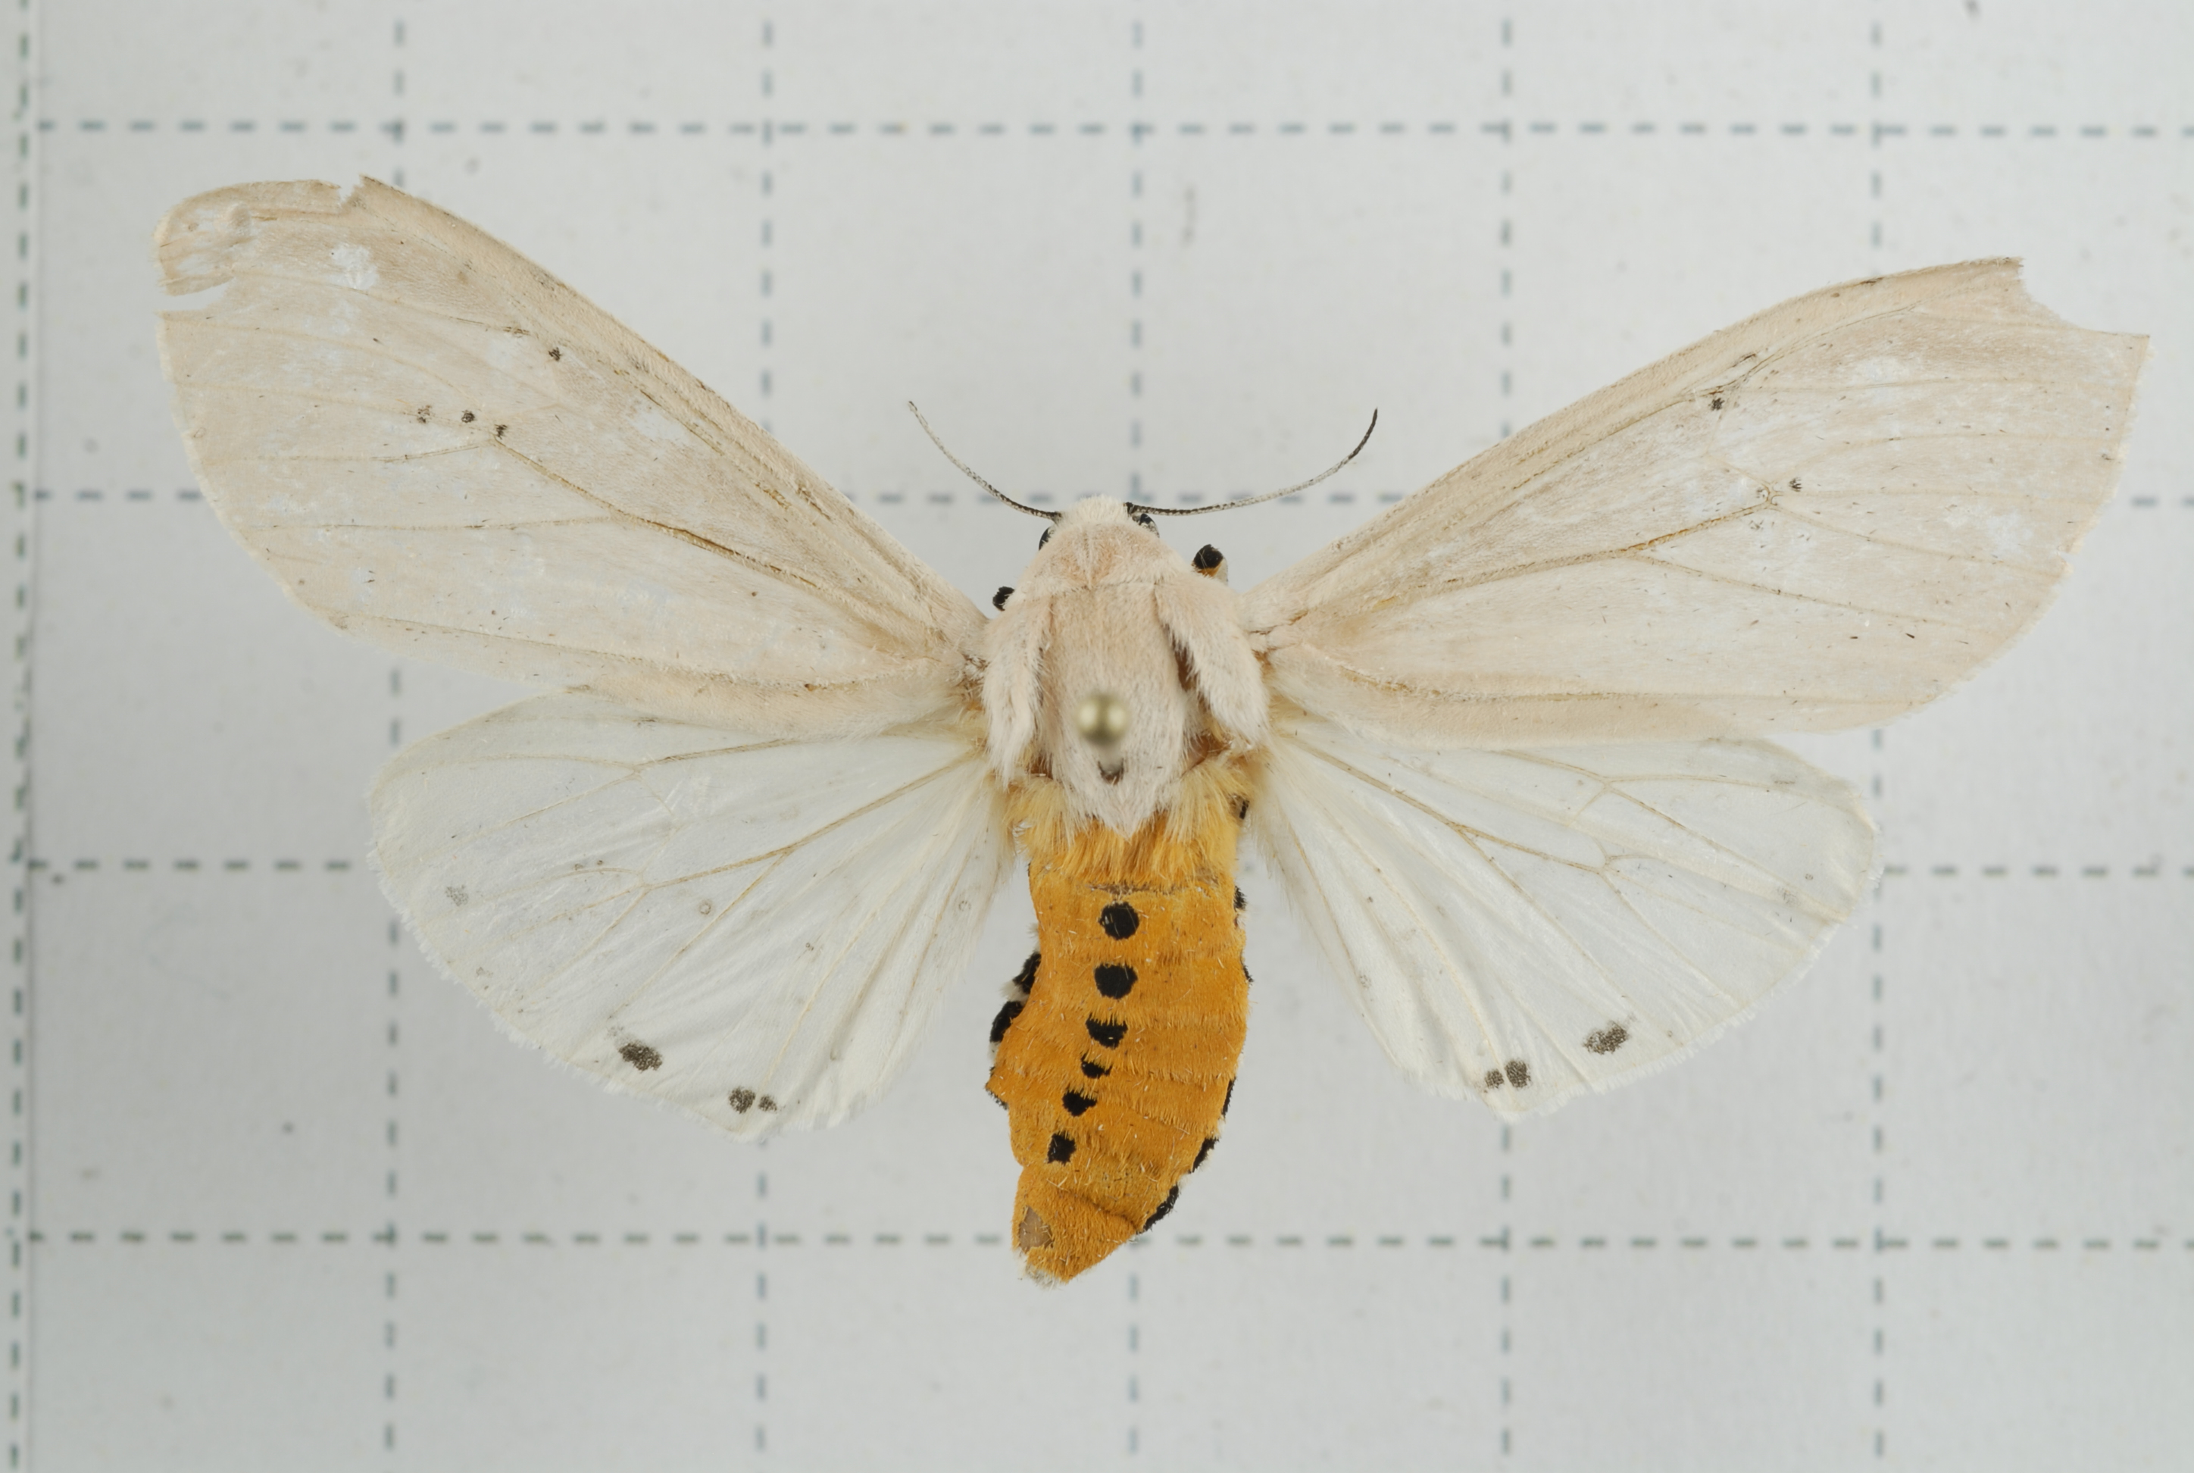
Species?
Creatonotos transiens koni
